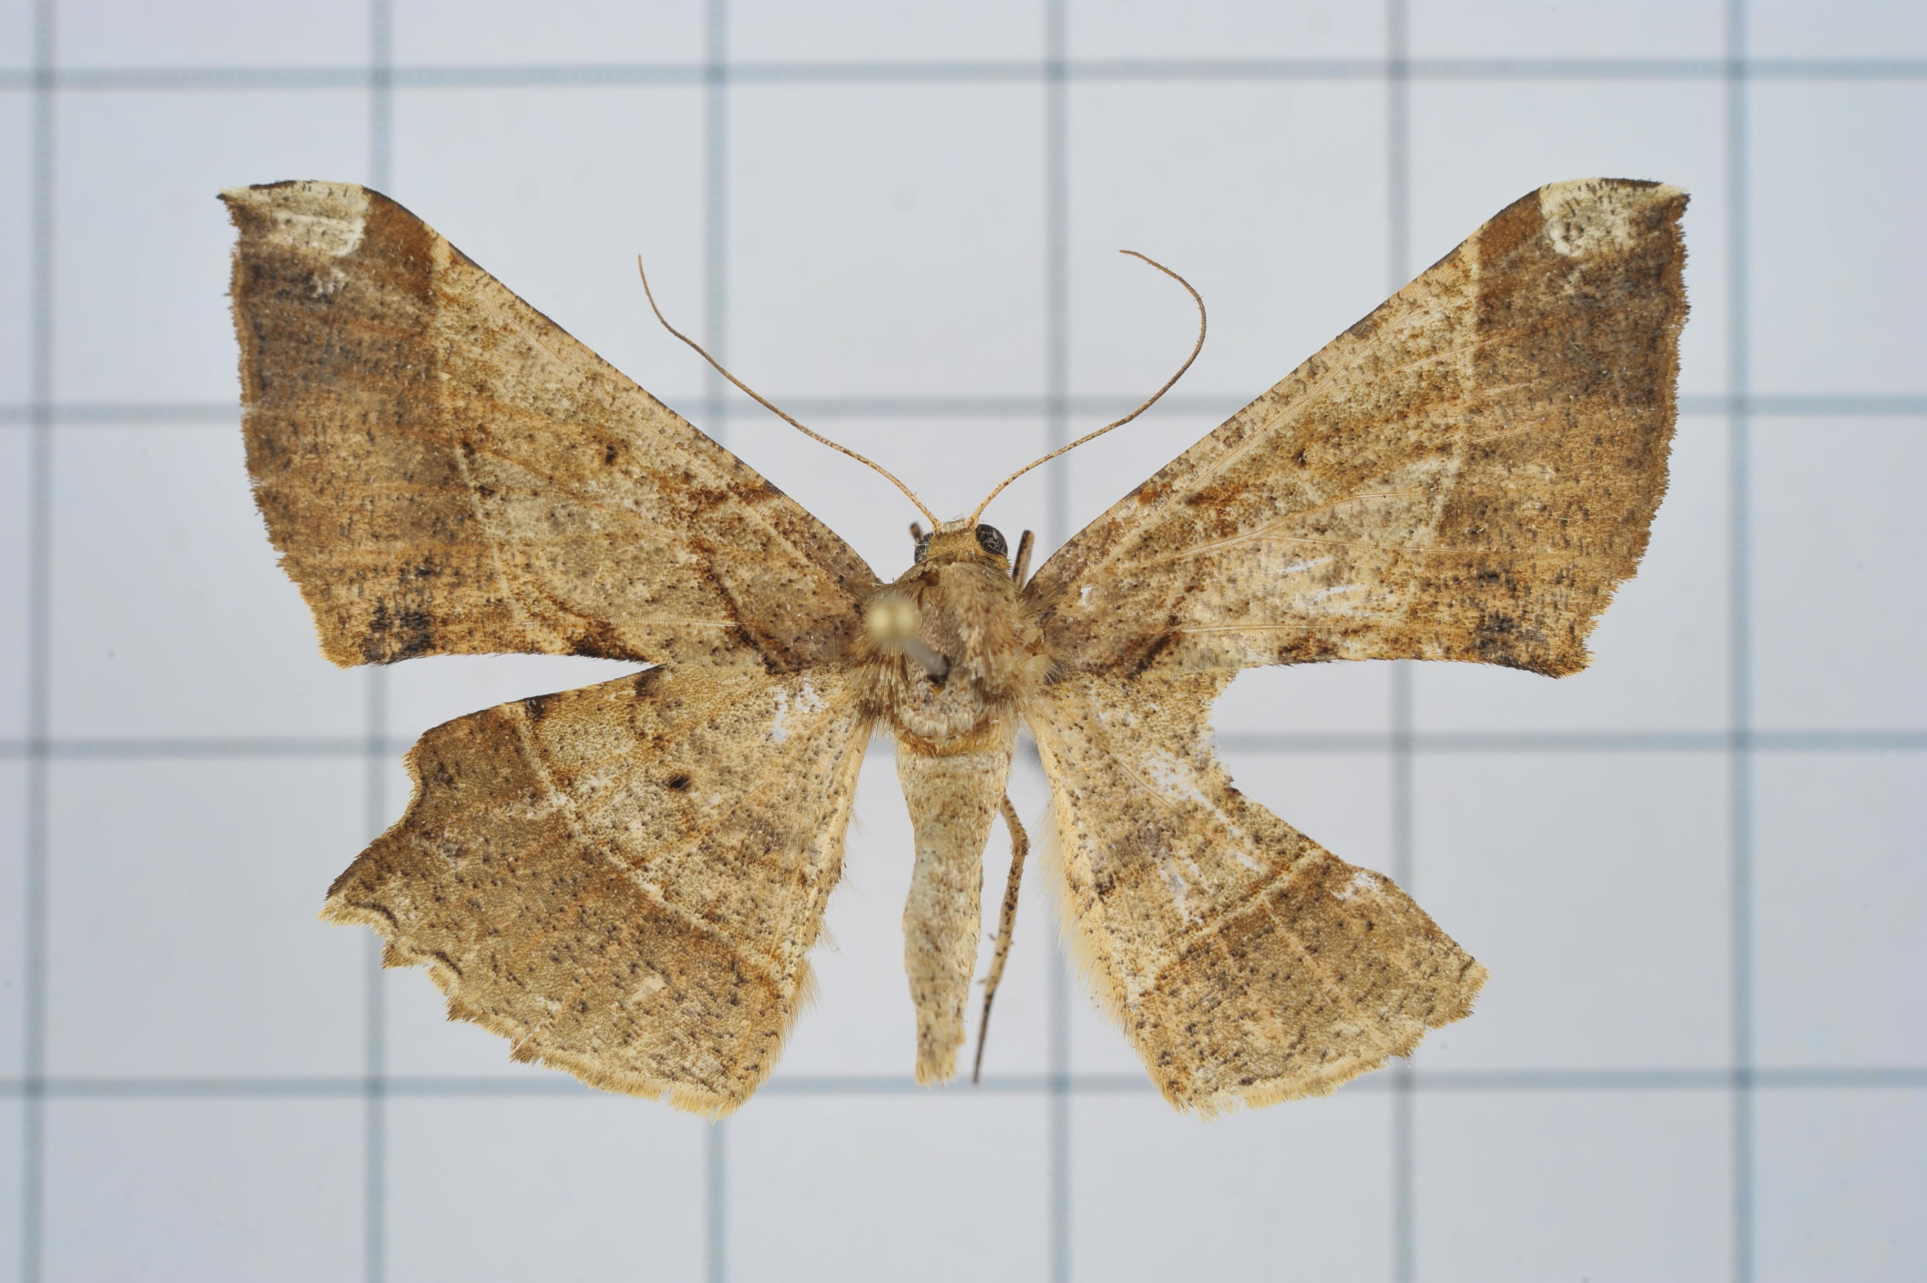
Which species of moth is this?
Krananda latimarginaria
